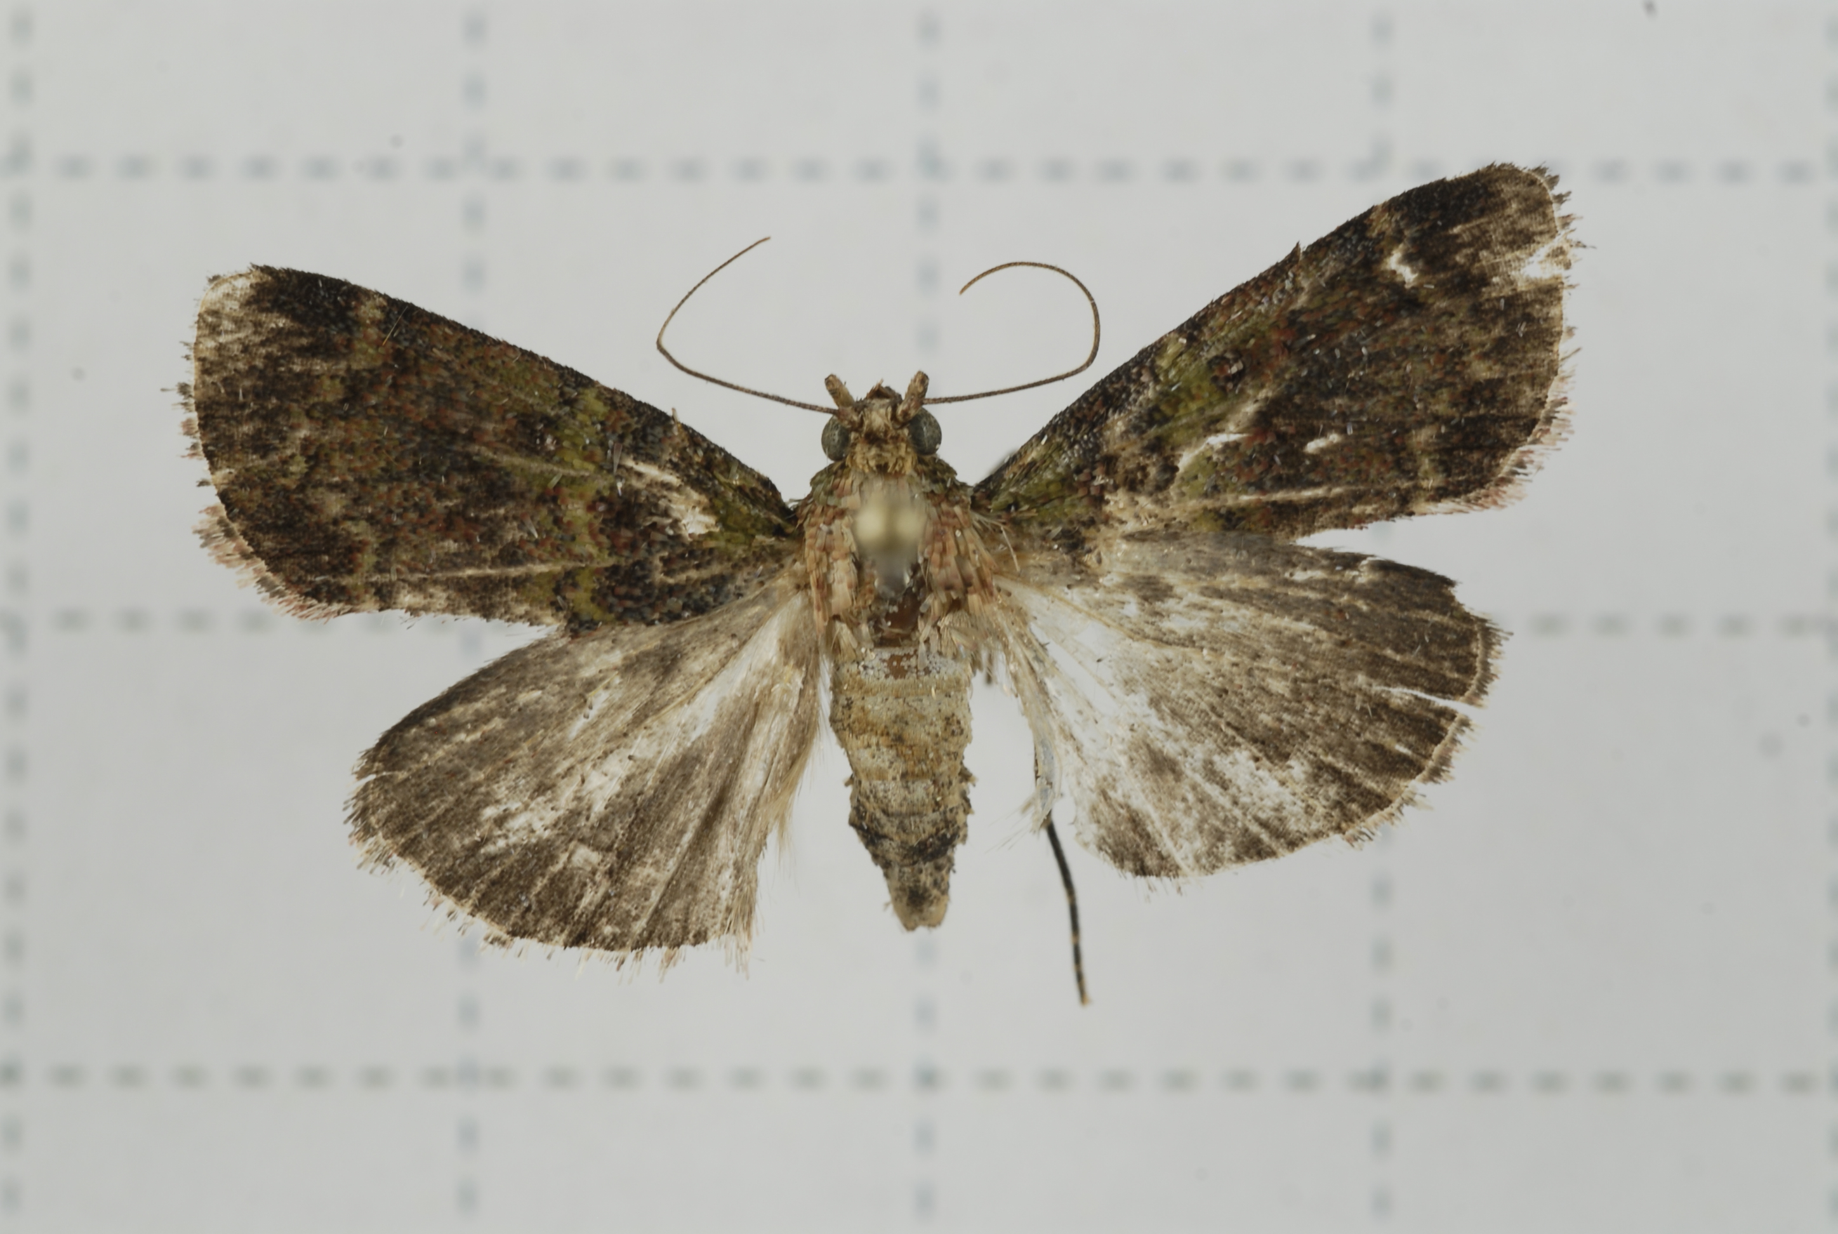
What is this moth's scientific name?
Orthaga olivacea
